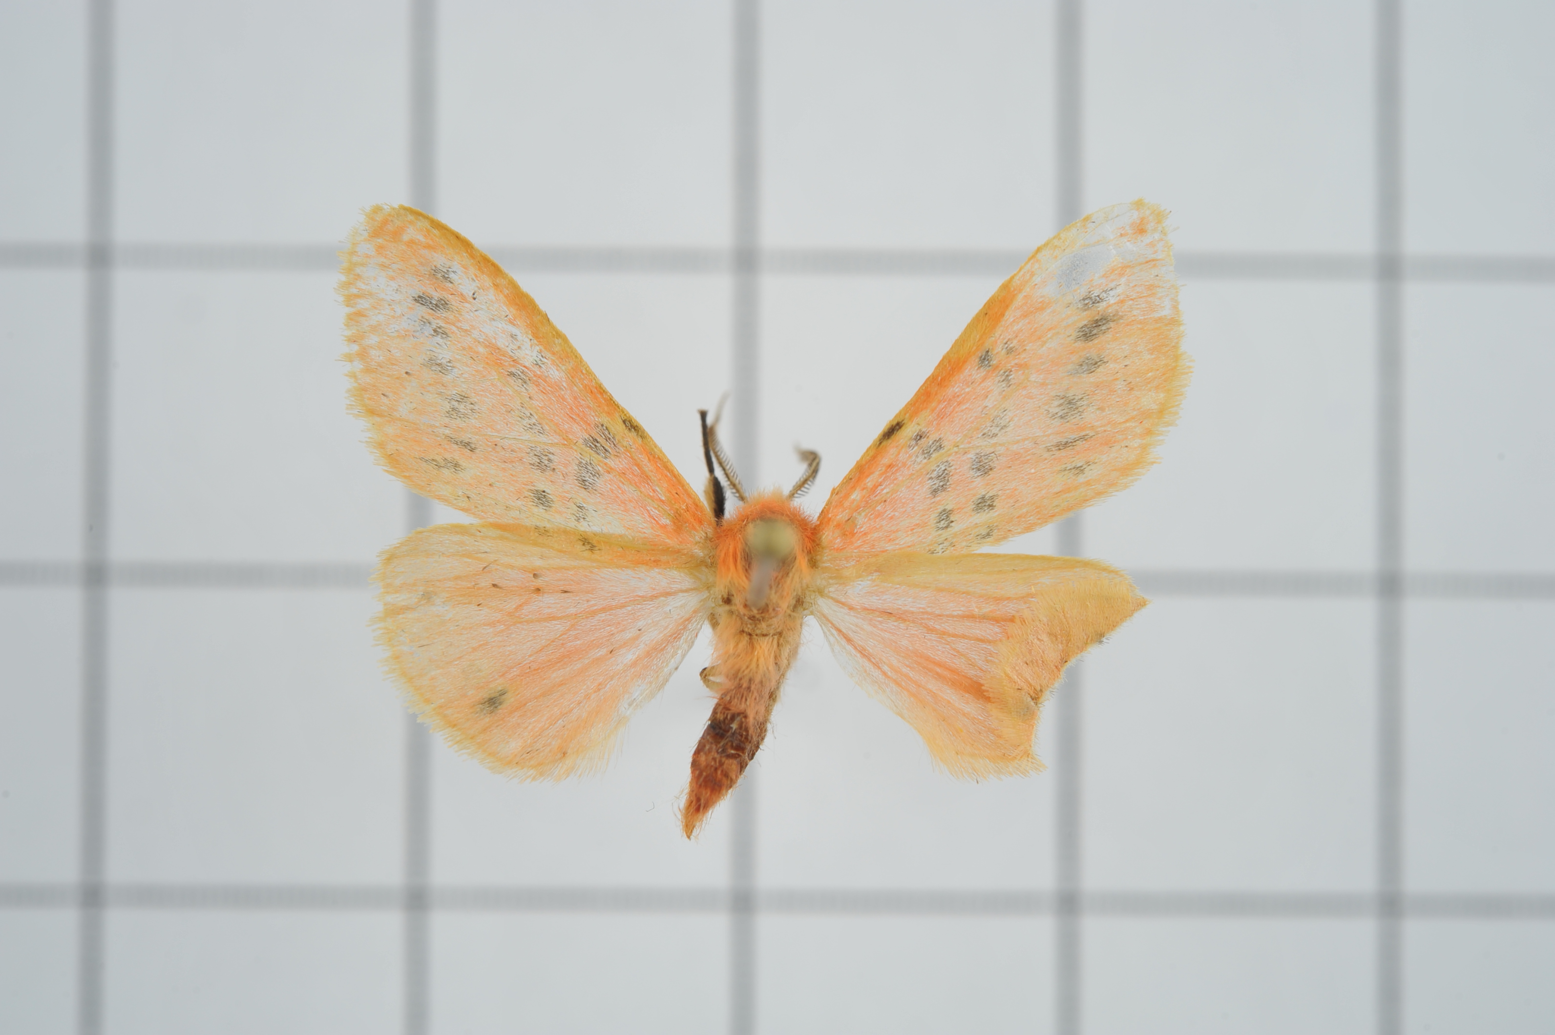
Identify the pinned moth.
Lemyra alikangensis
